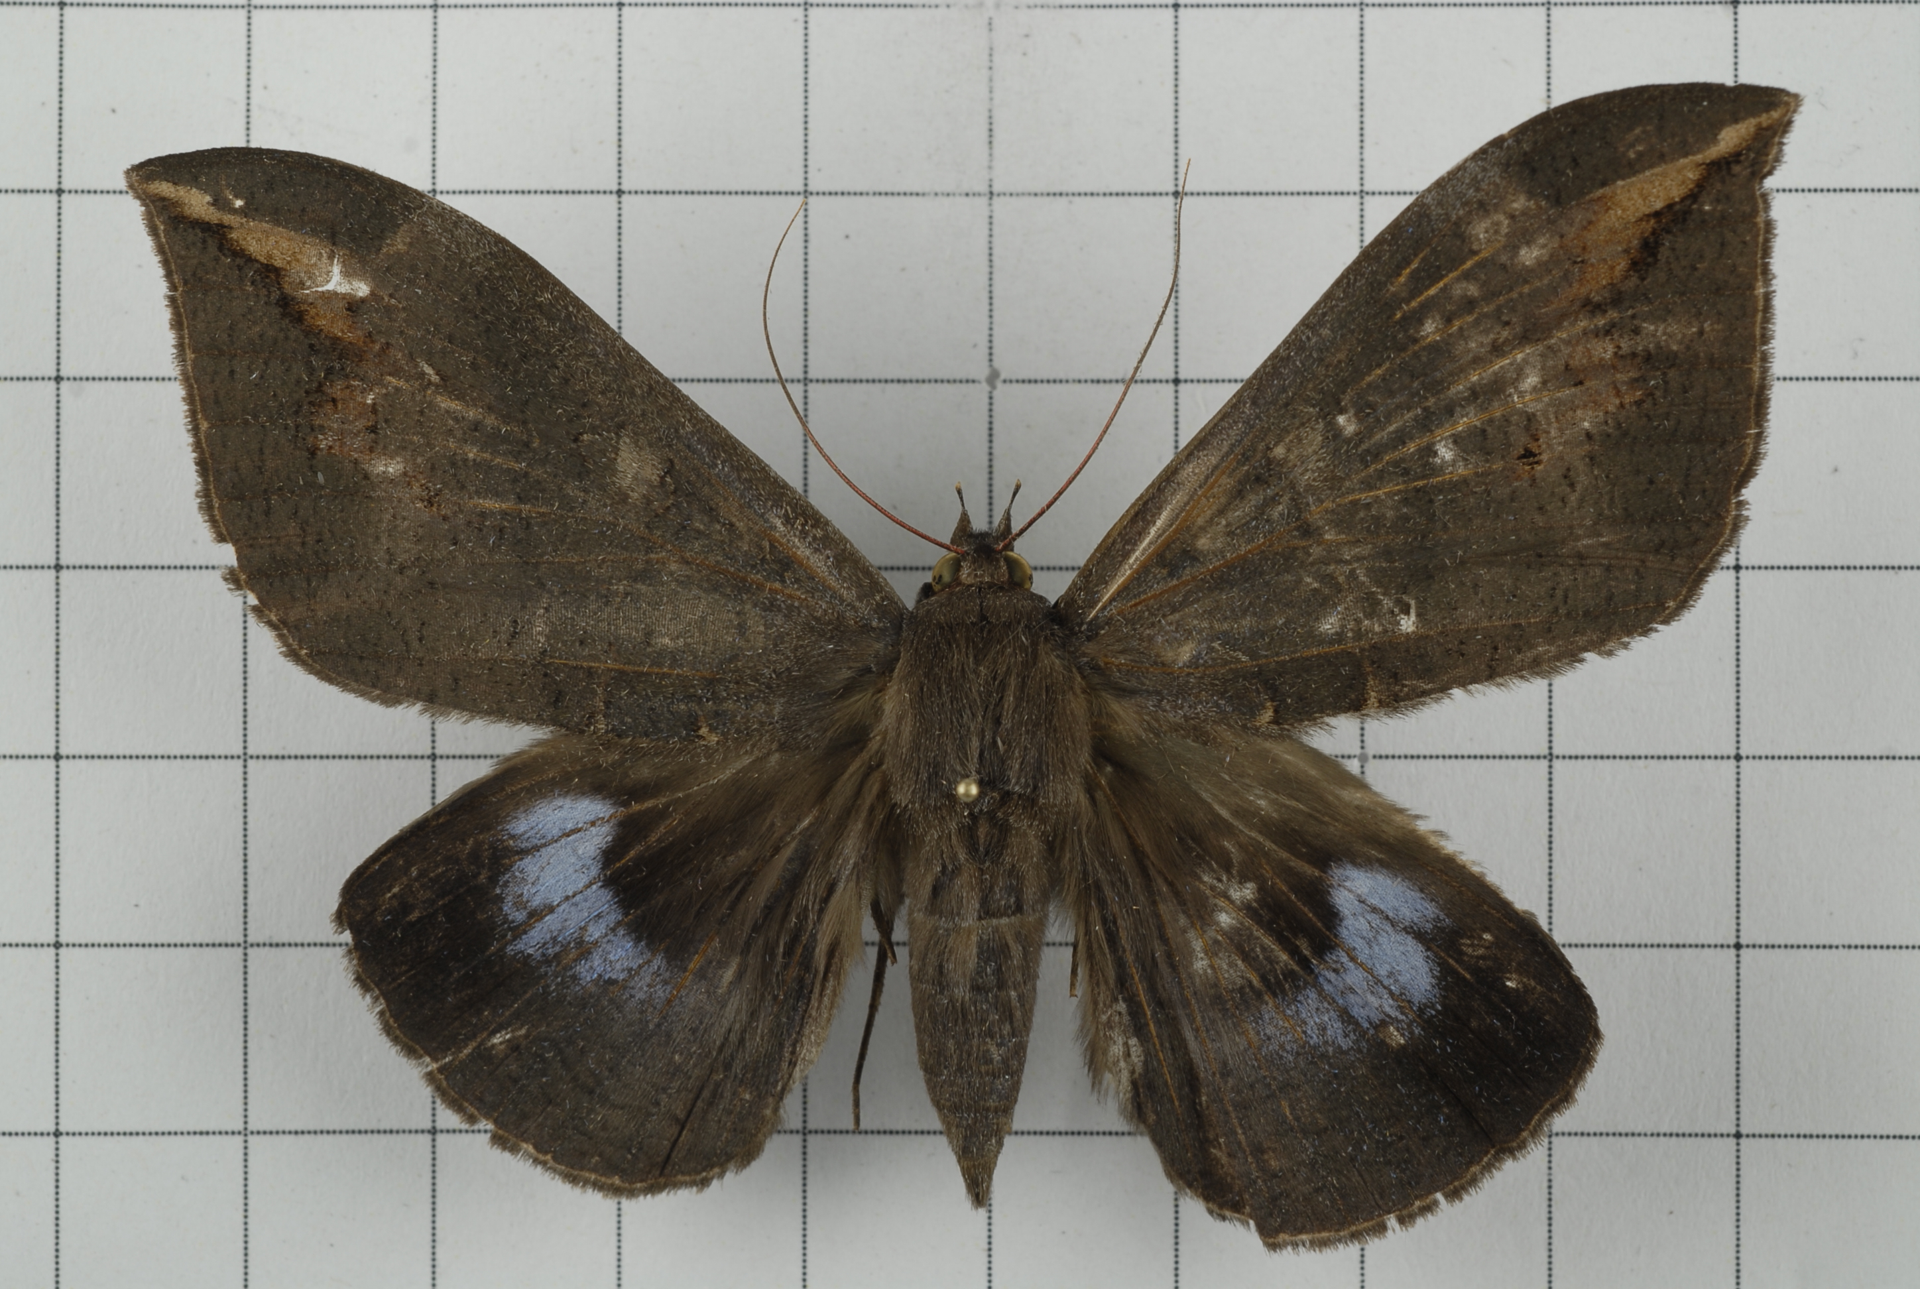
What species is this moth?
Ischyja ferrifracta
